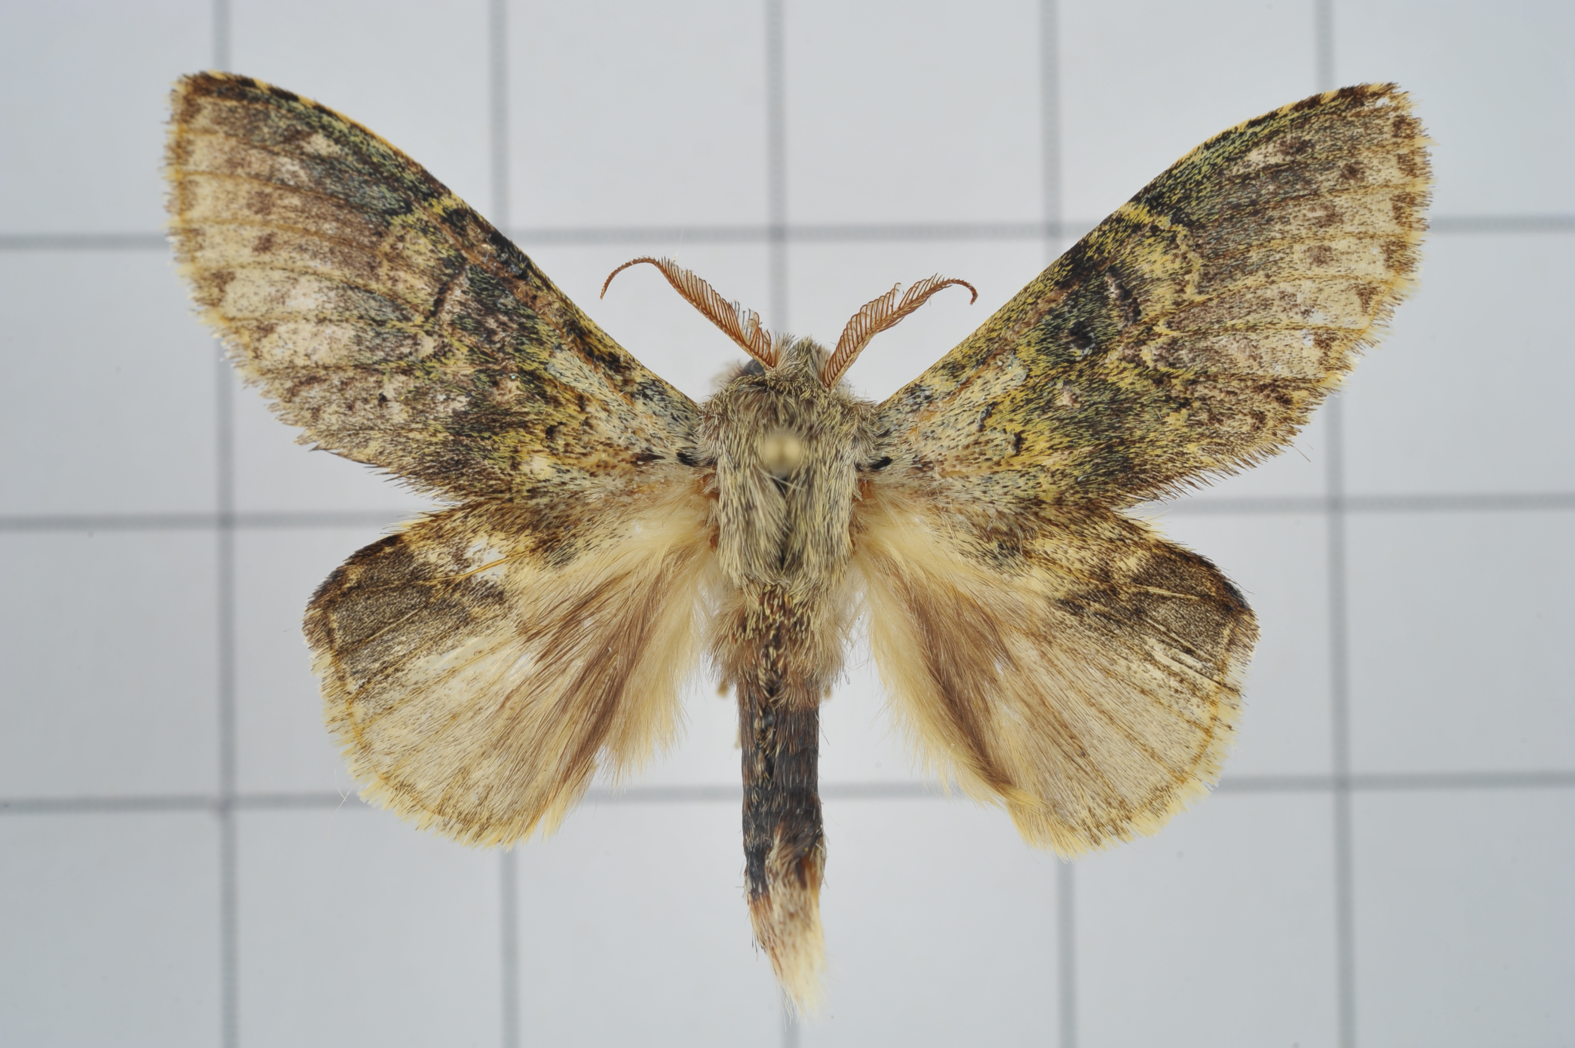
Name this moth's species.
Stauropus sikkimensis lushanus
